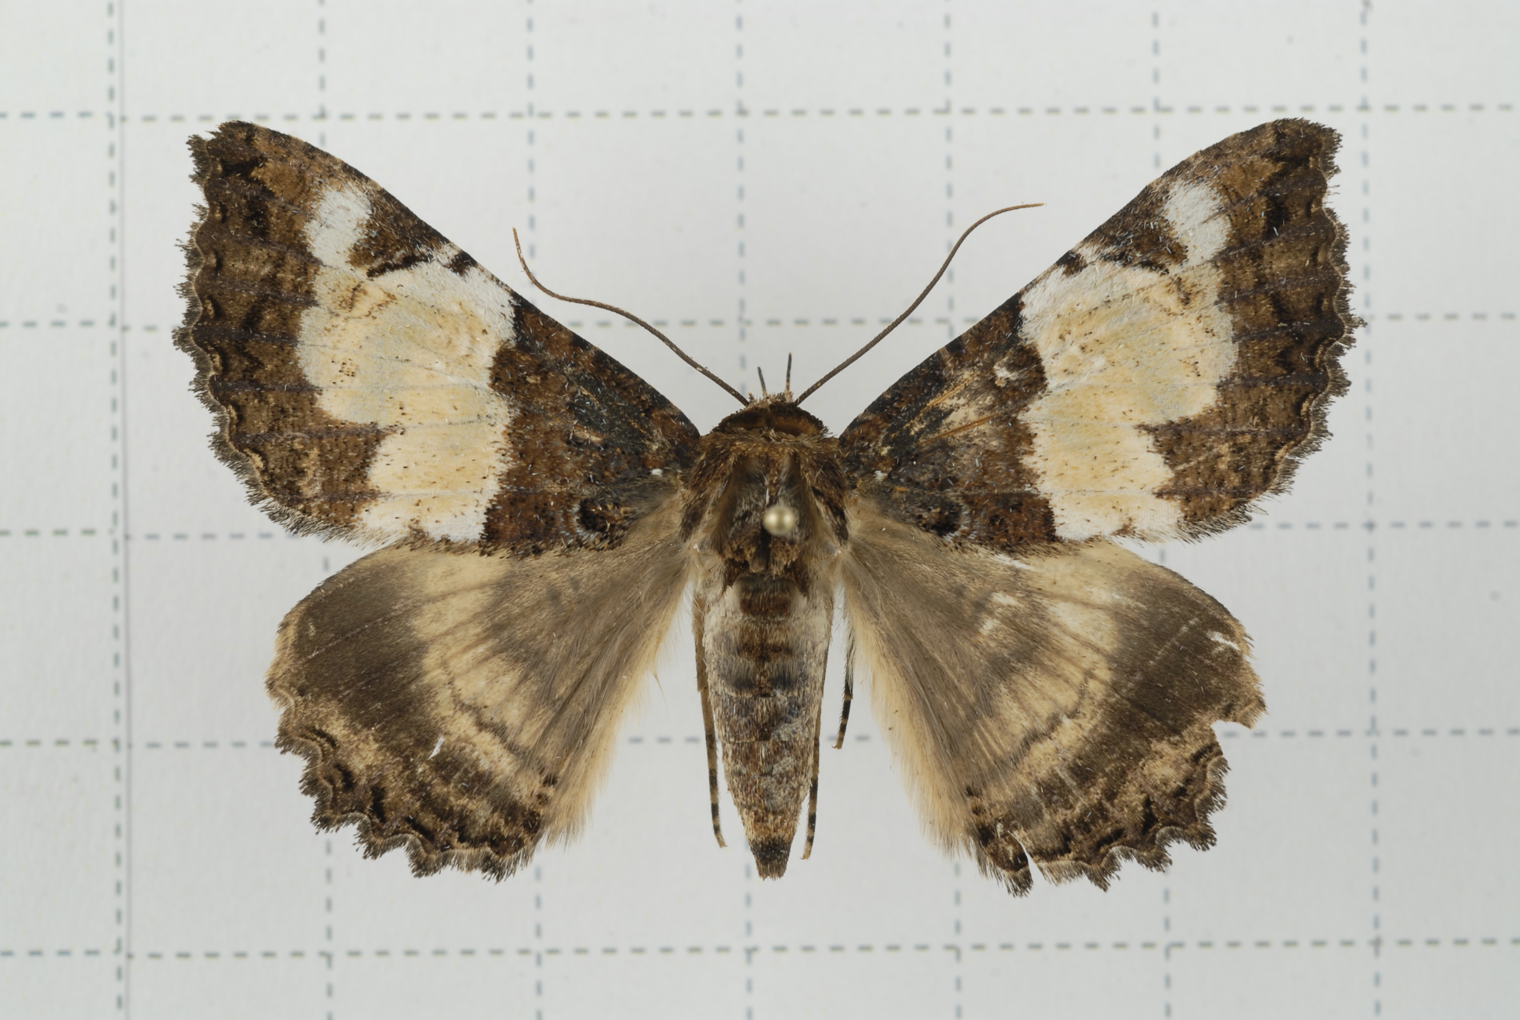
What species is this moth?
Daddala lucilla
